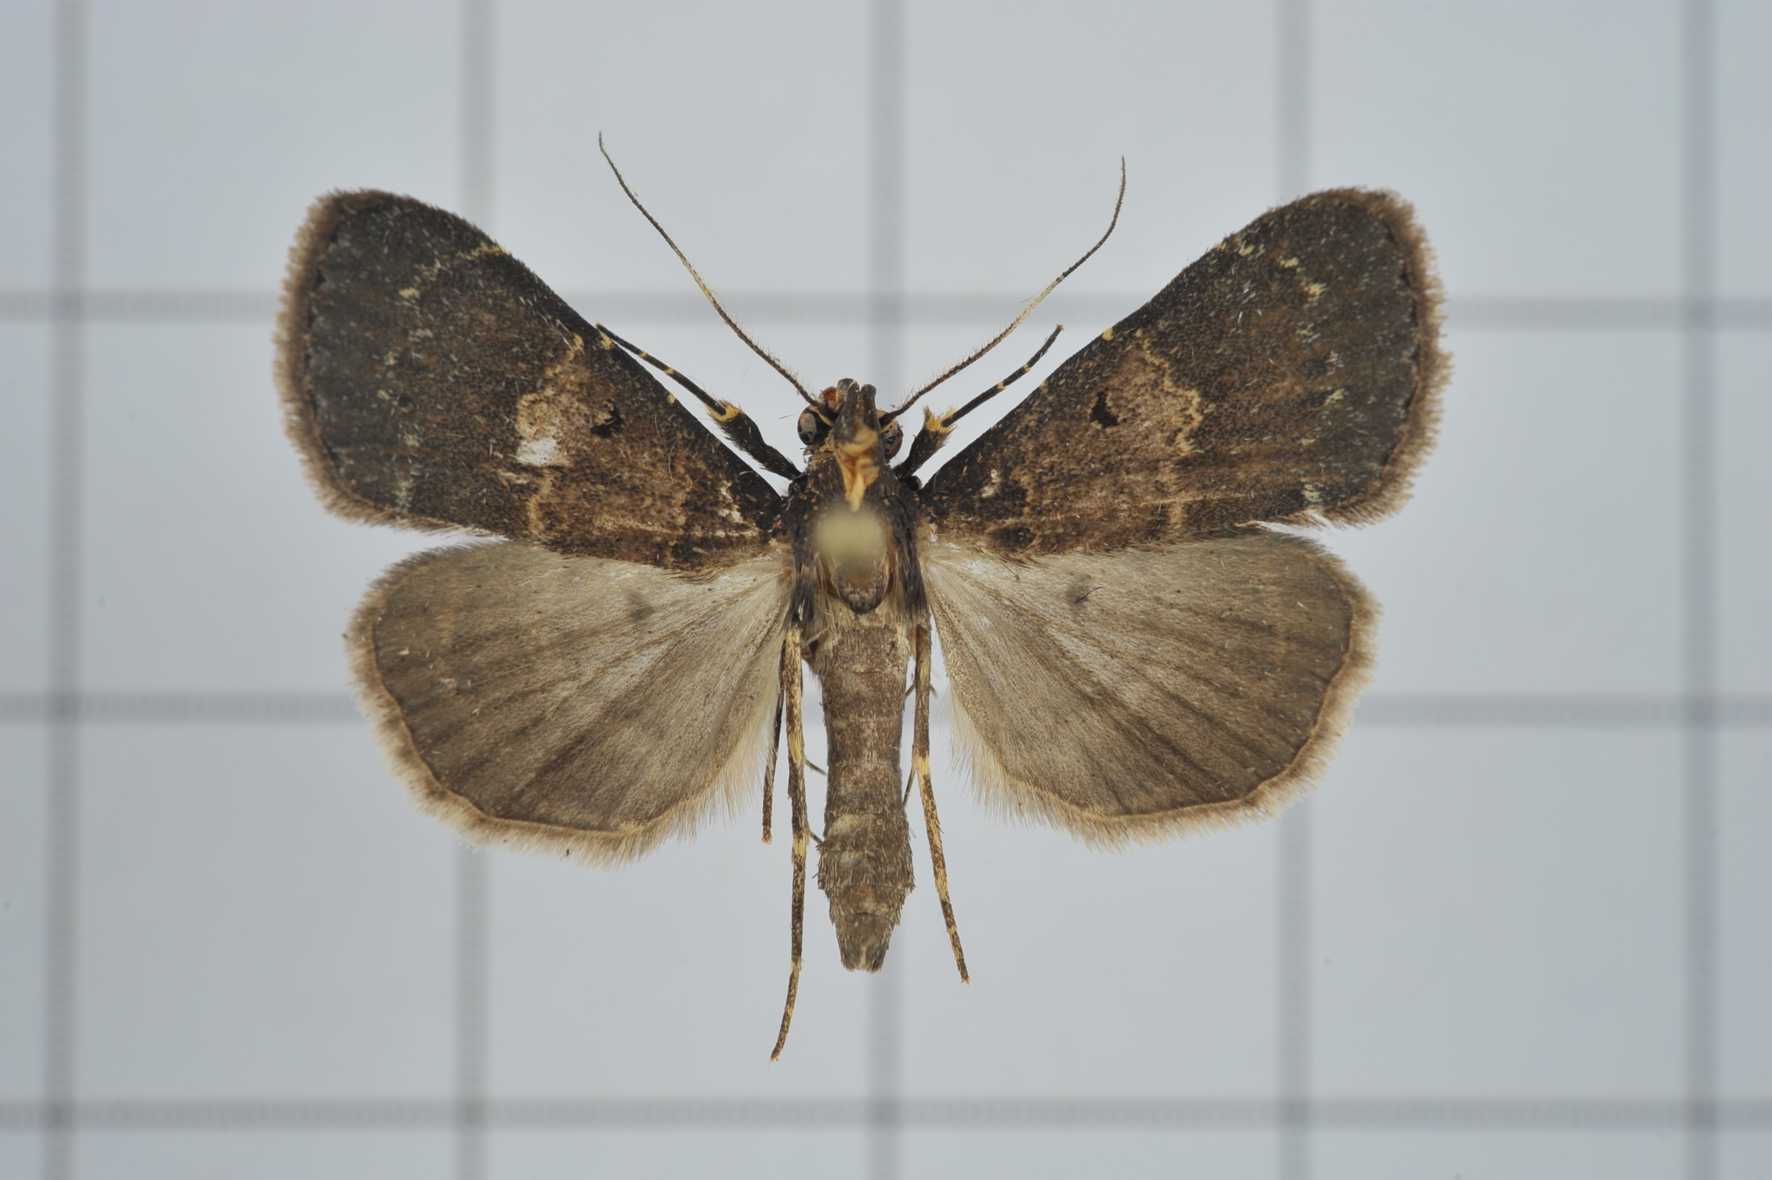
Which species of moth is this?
Hydrillodes nilgirialis
